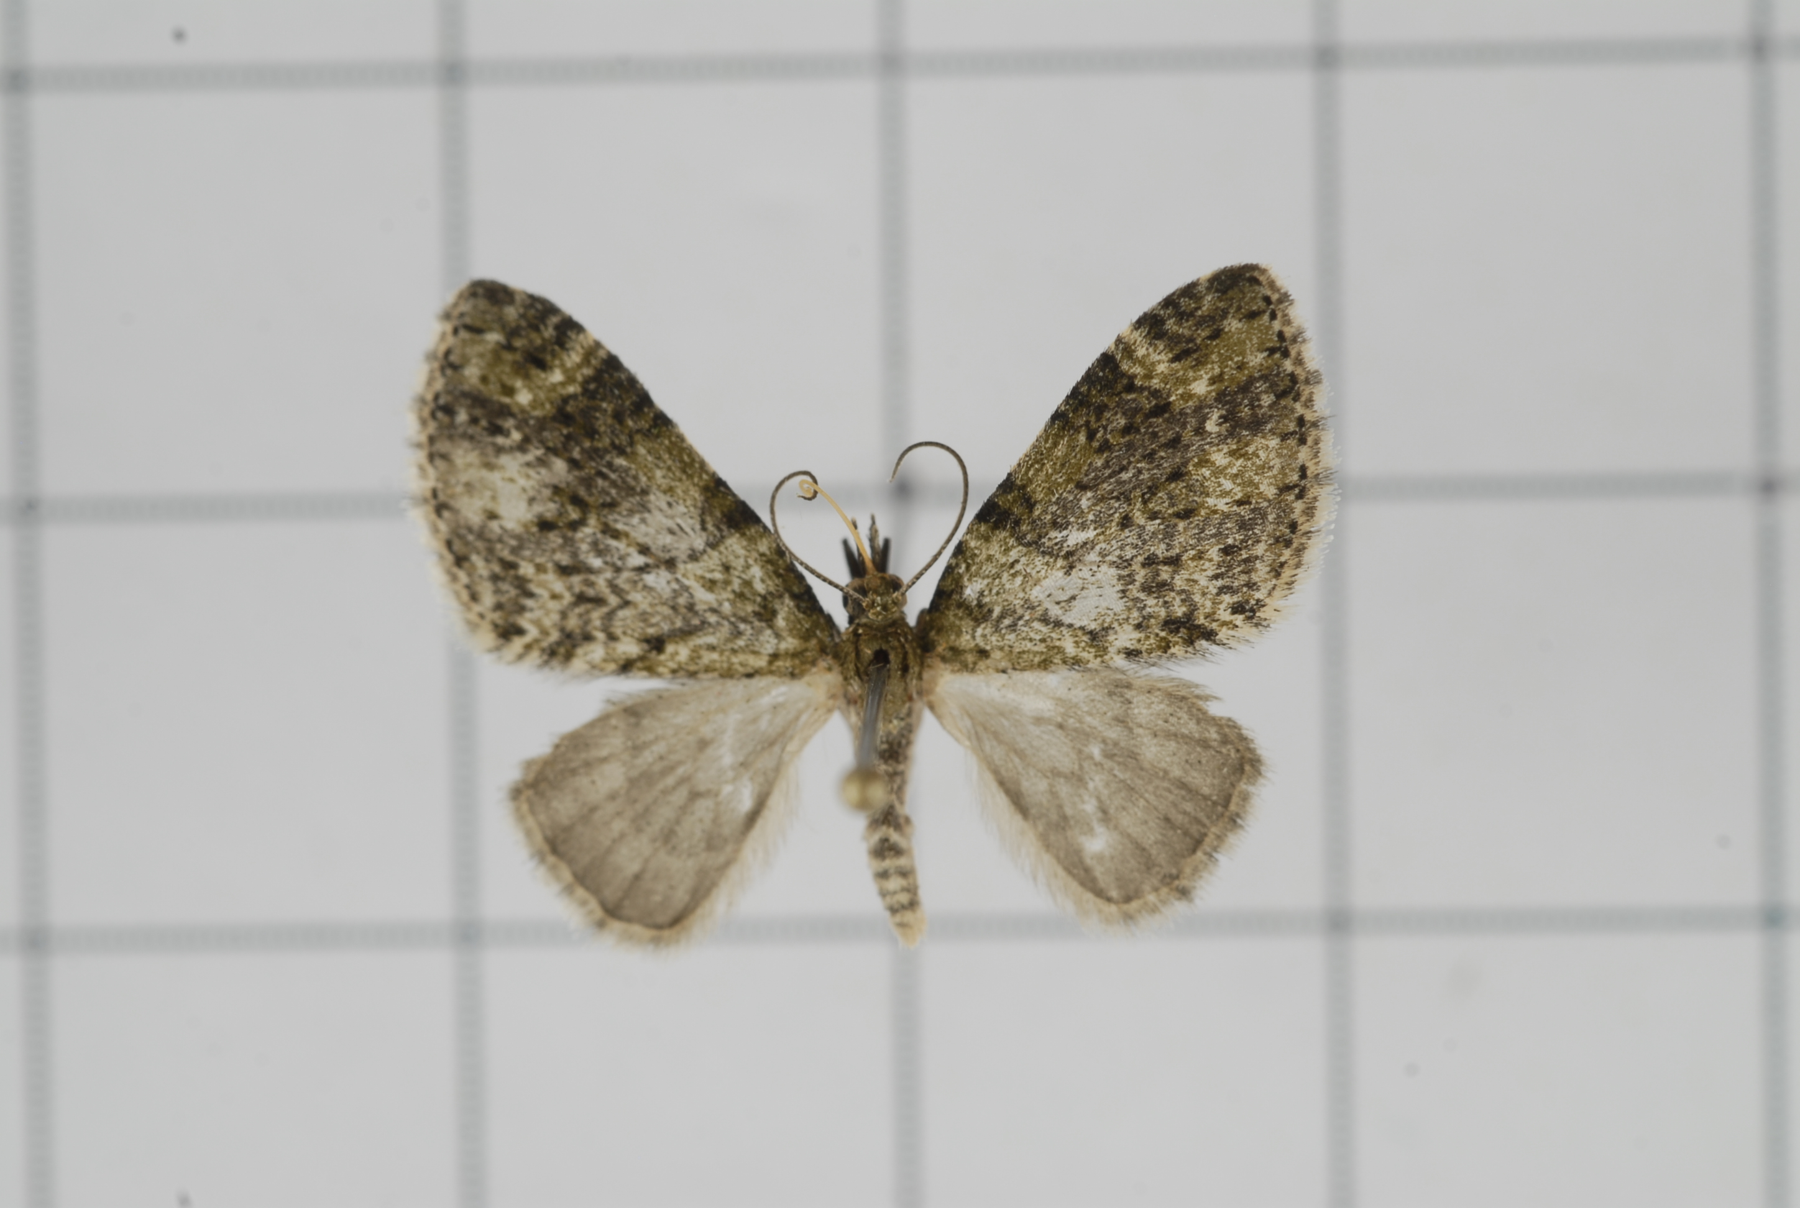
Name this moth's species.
Acasis viretata himalayica
